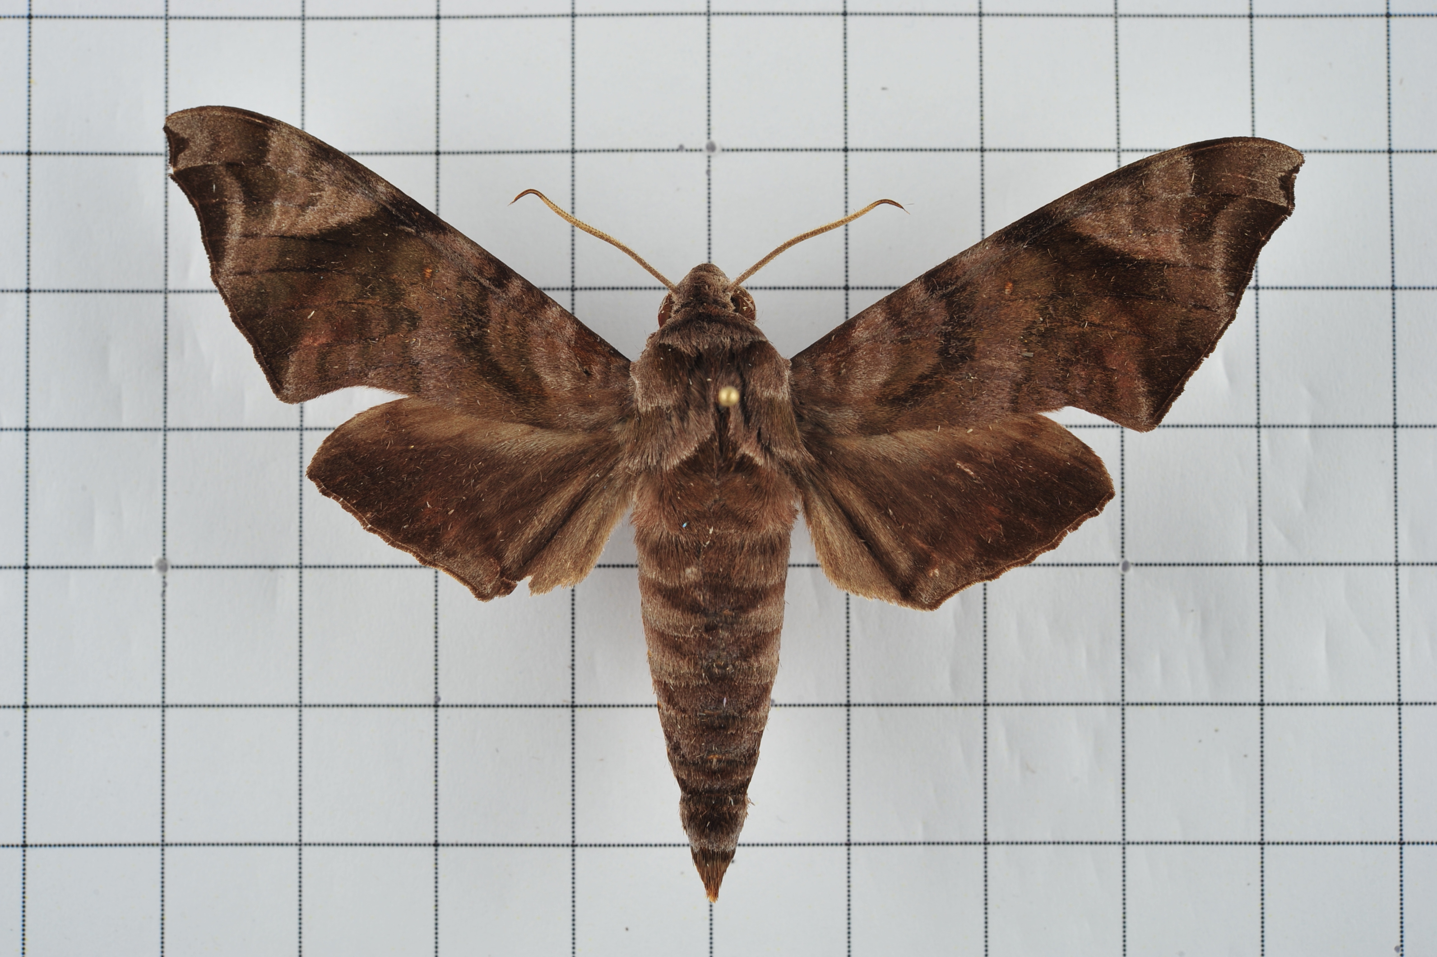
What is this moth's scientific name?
Acosmeryx castanea
